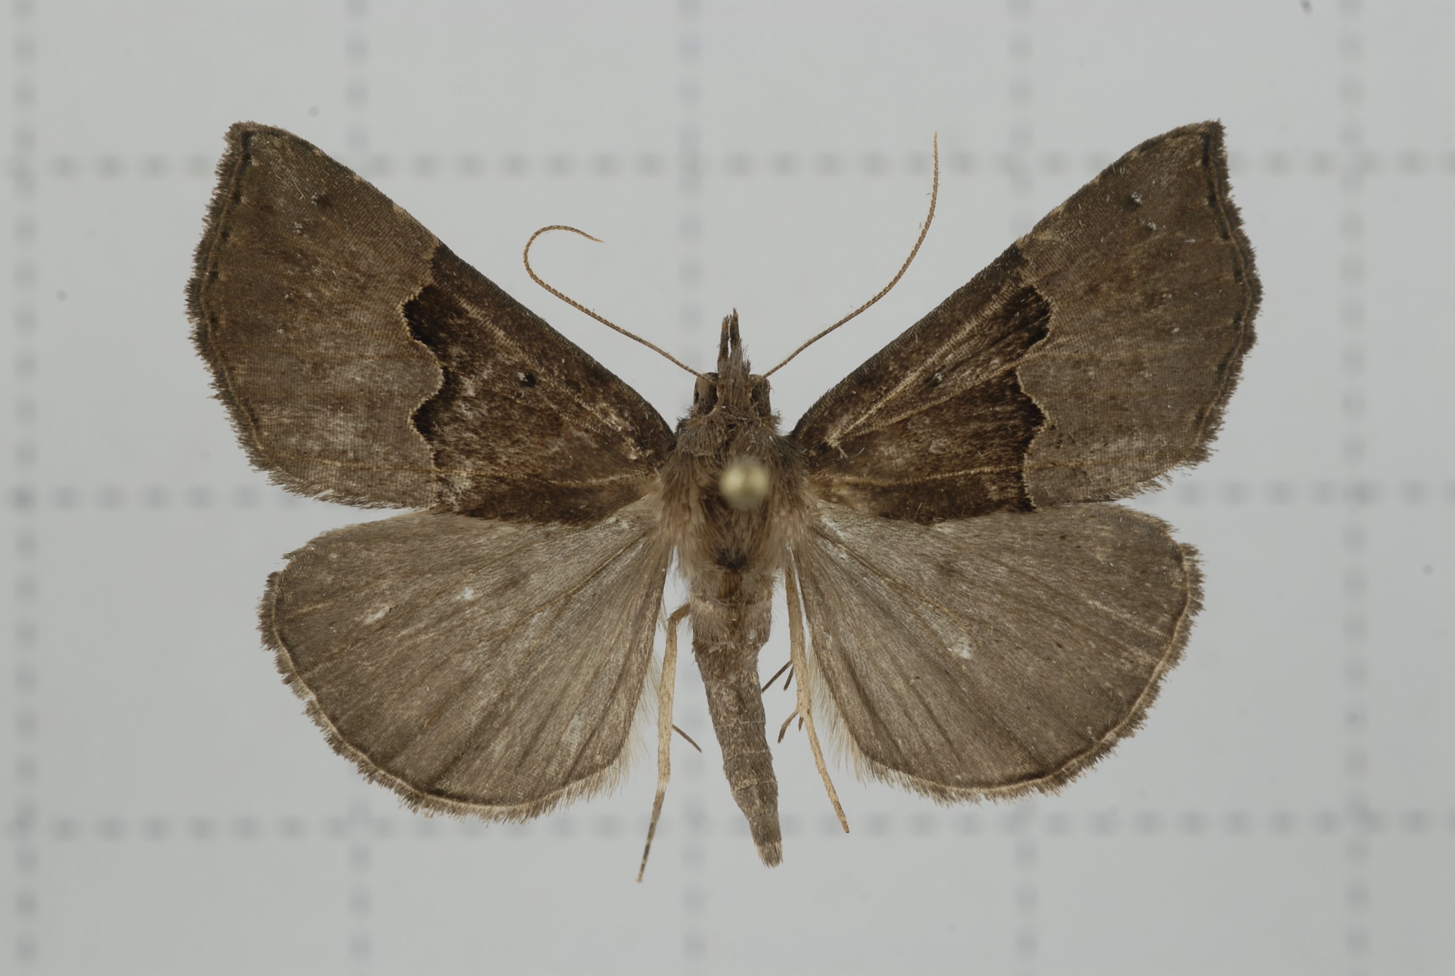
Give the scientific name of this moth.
Hypena sinuosa
